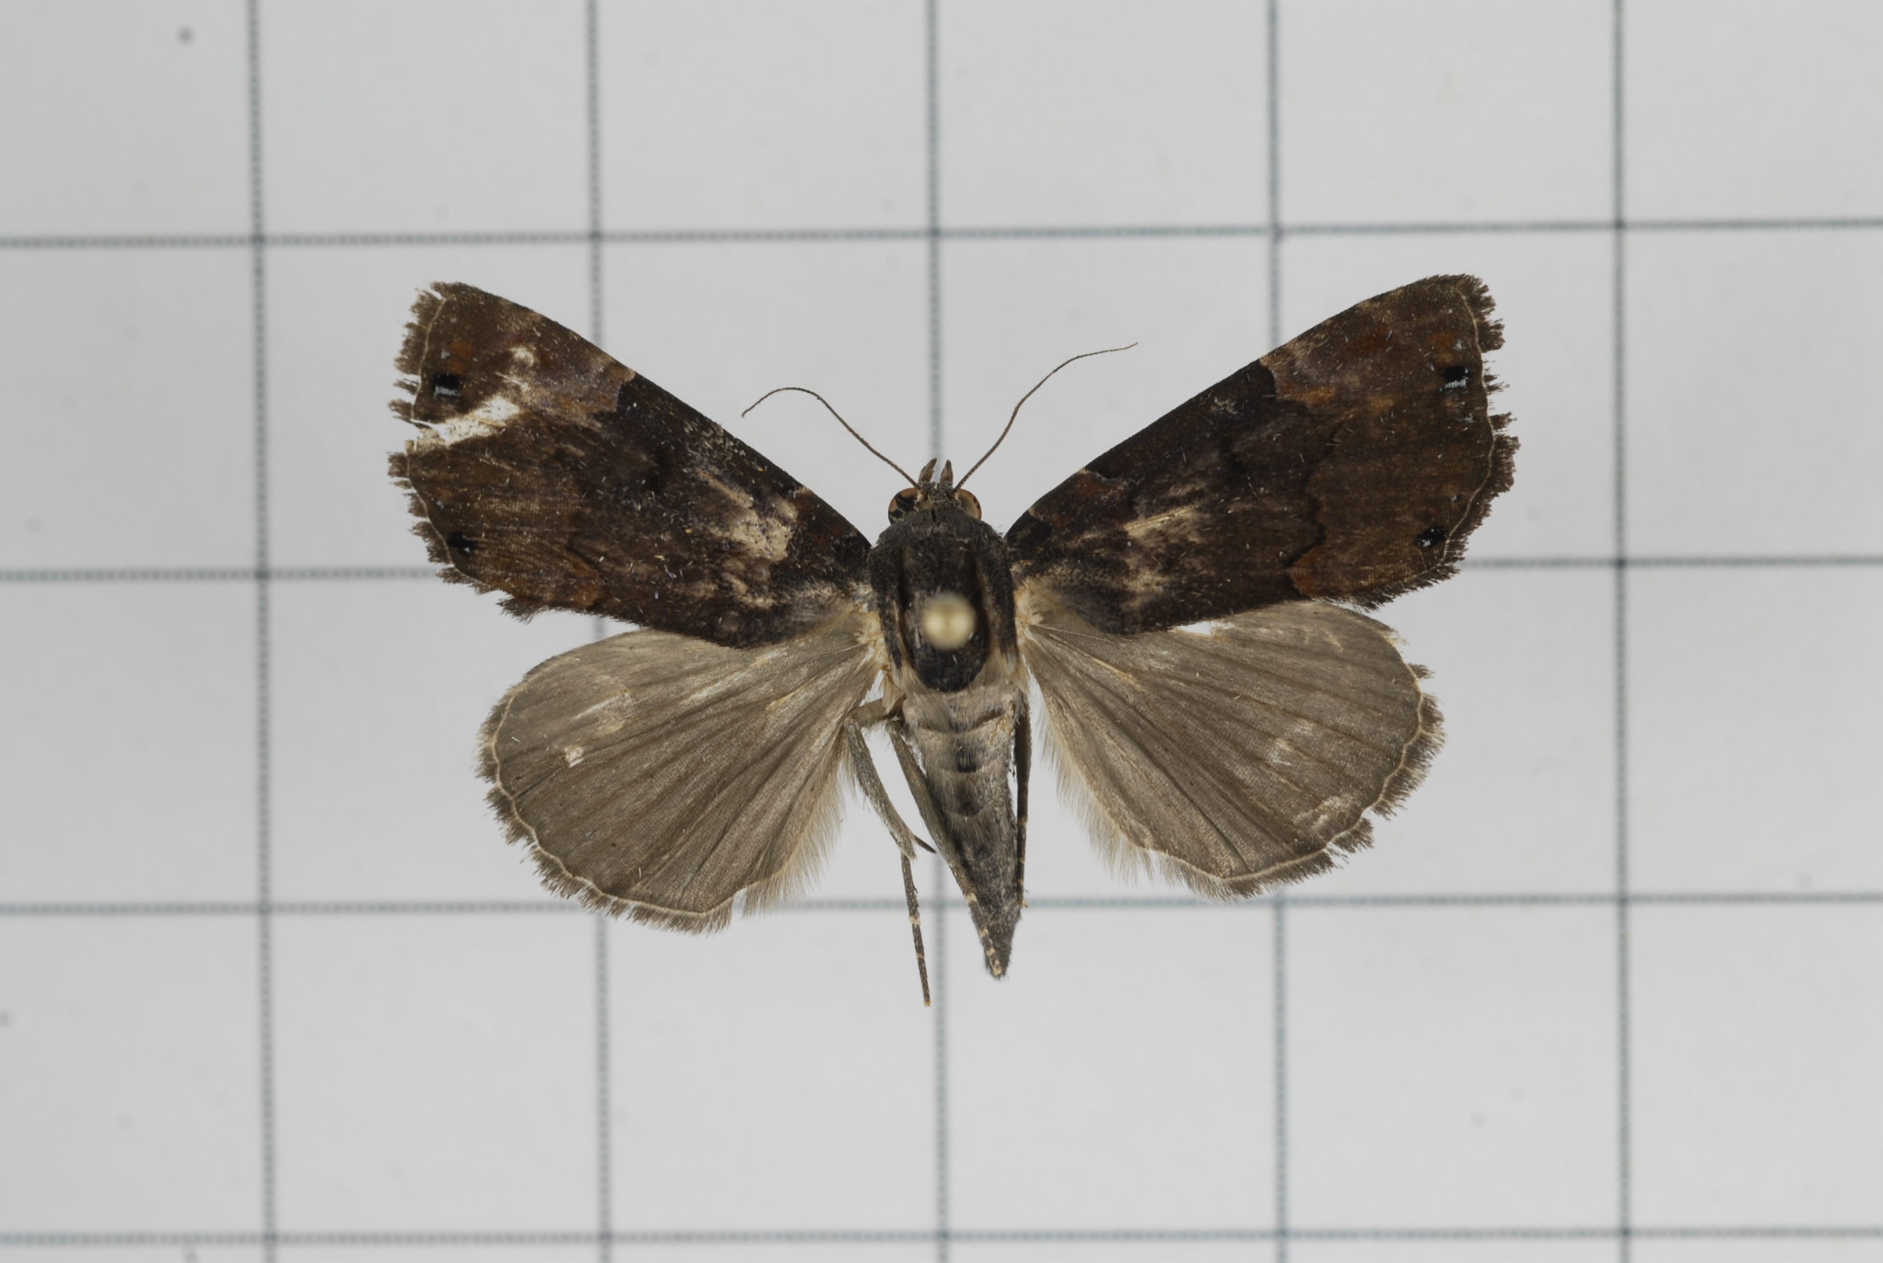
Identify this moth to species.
Dinumma placens
